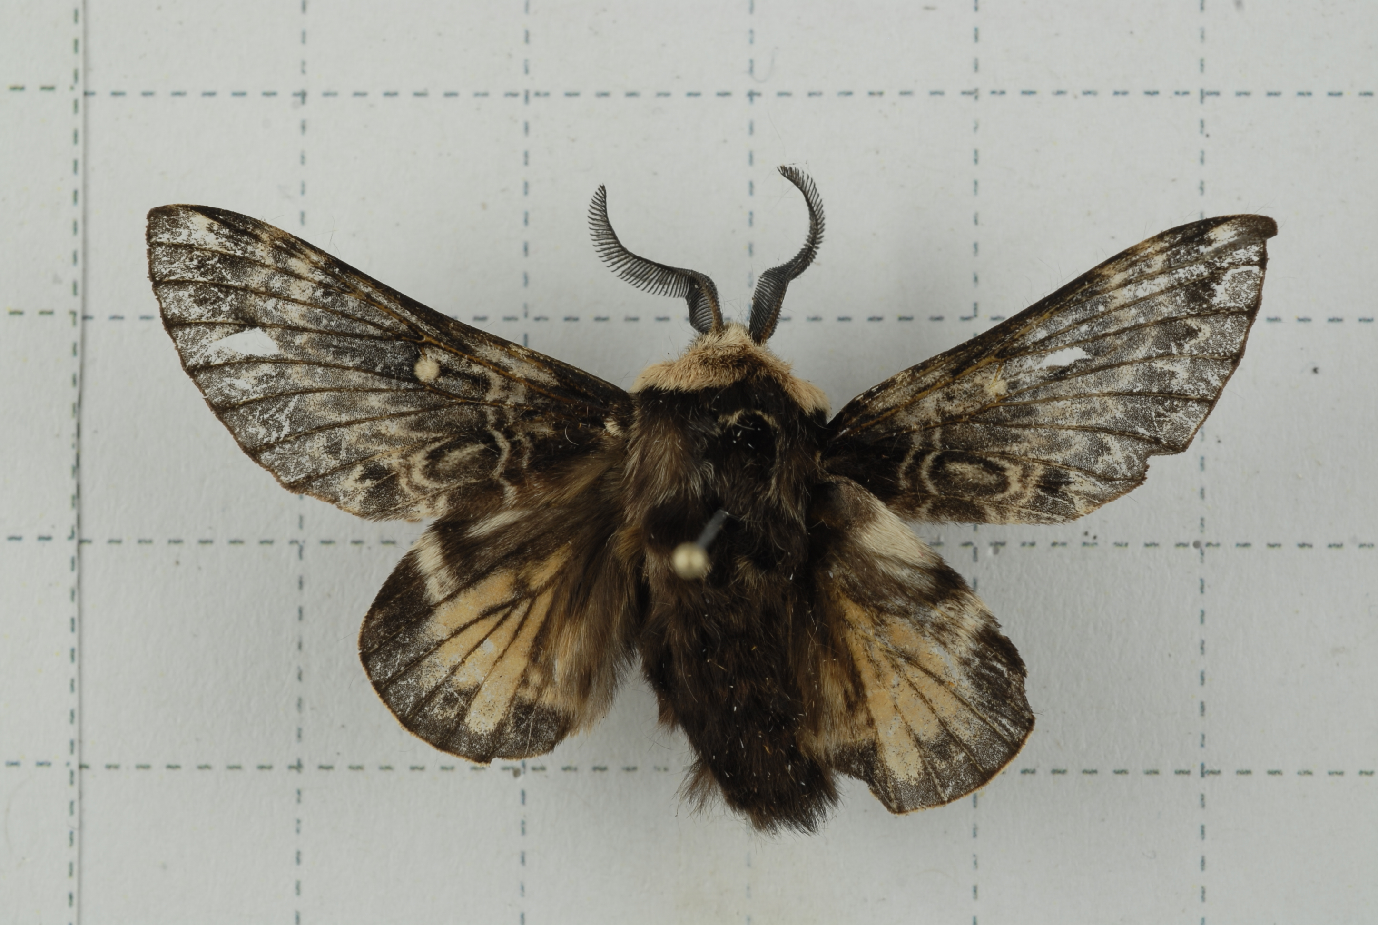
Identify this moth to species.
Pyrosis ni
